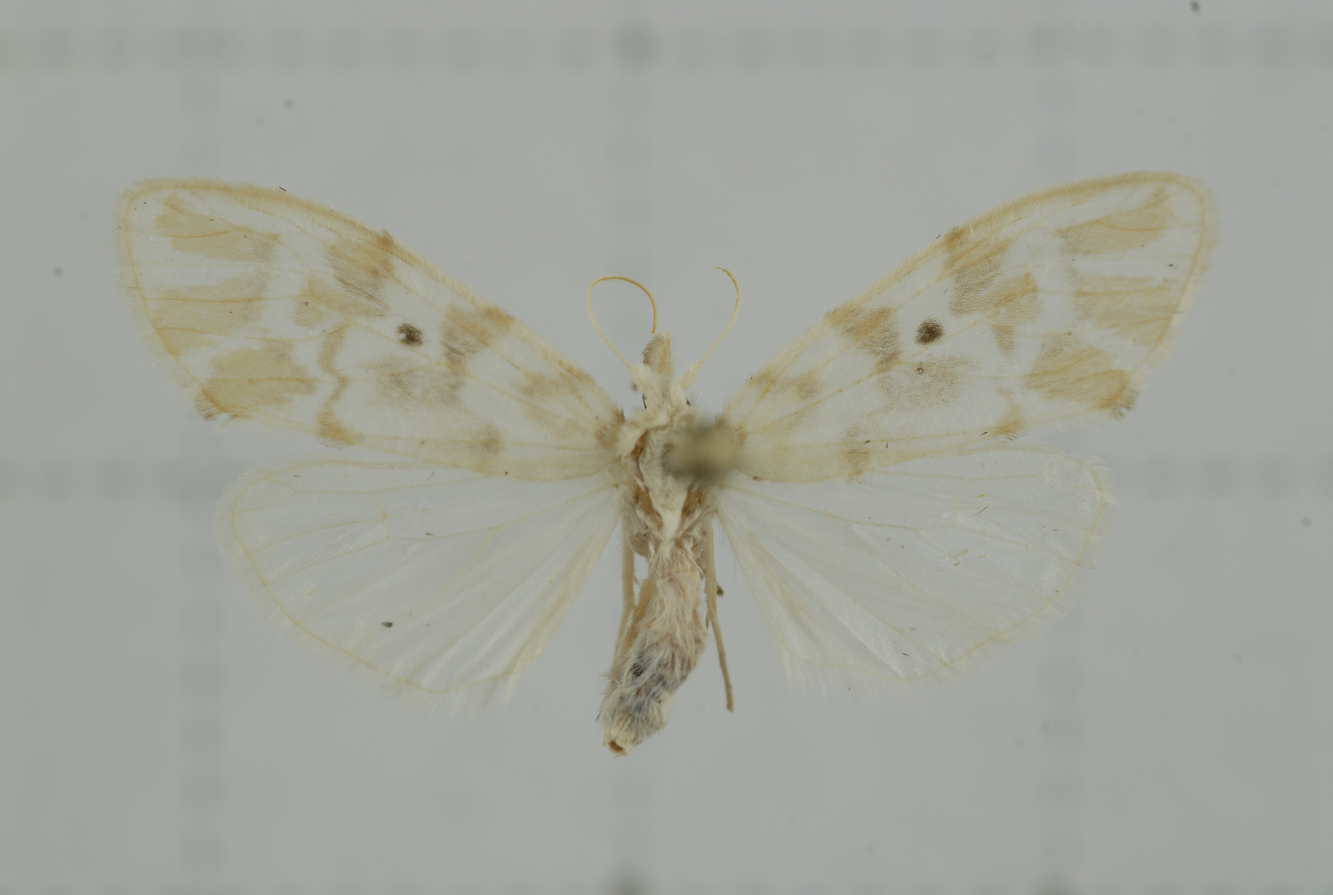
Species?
Nudaria ranruna
